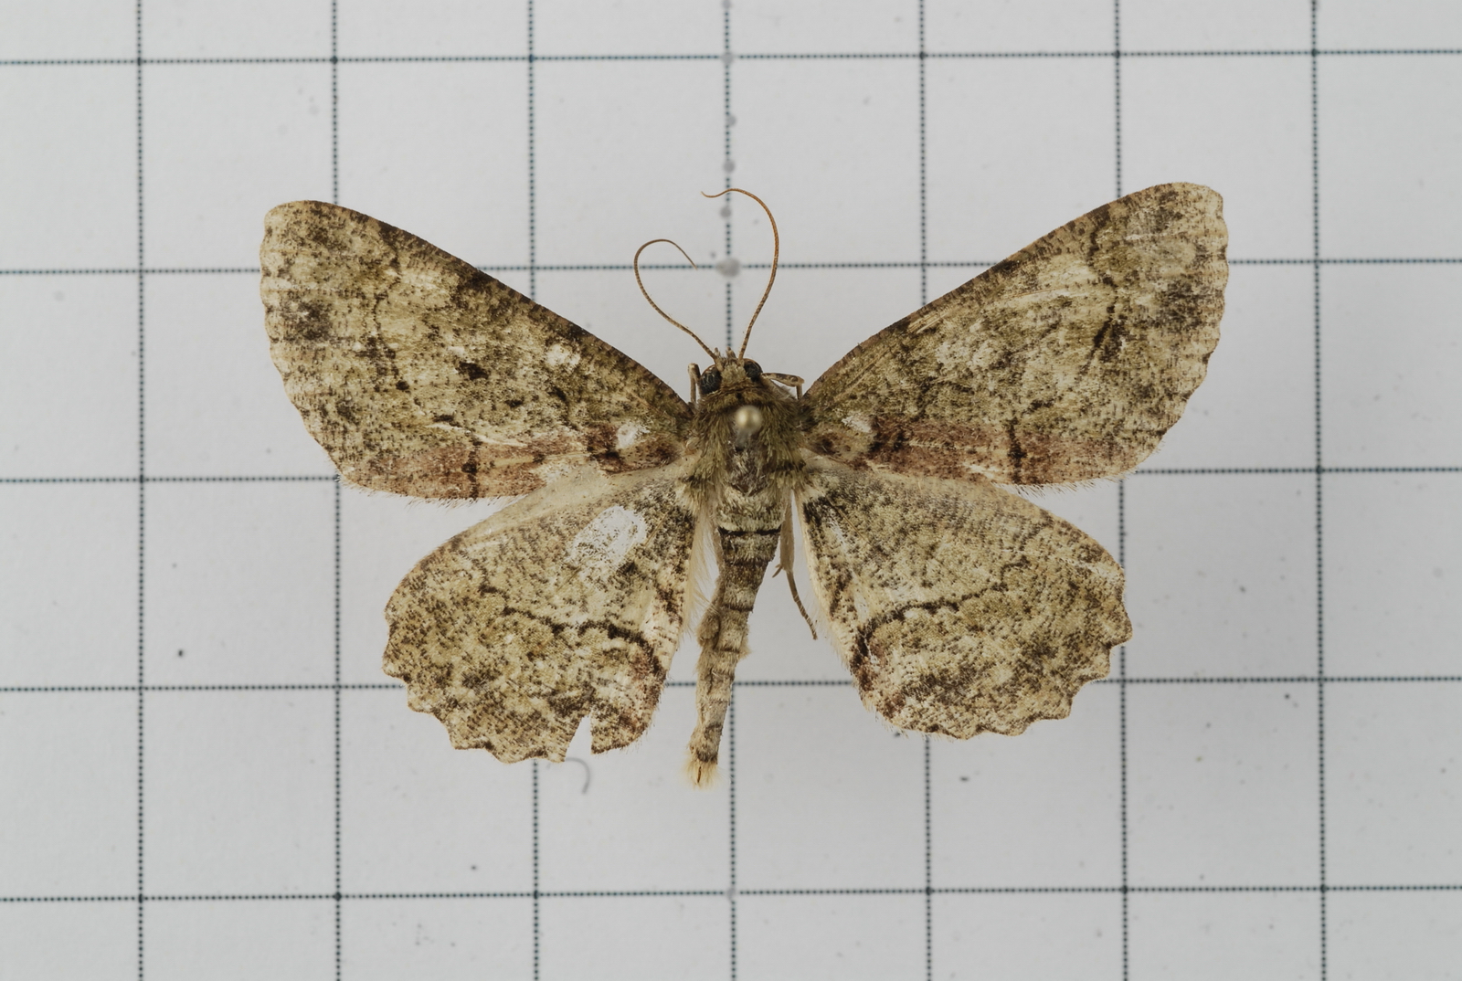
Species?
Paradarisa chloauges chloauges
